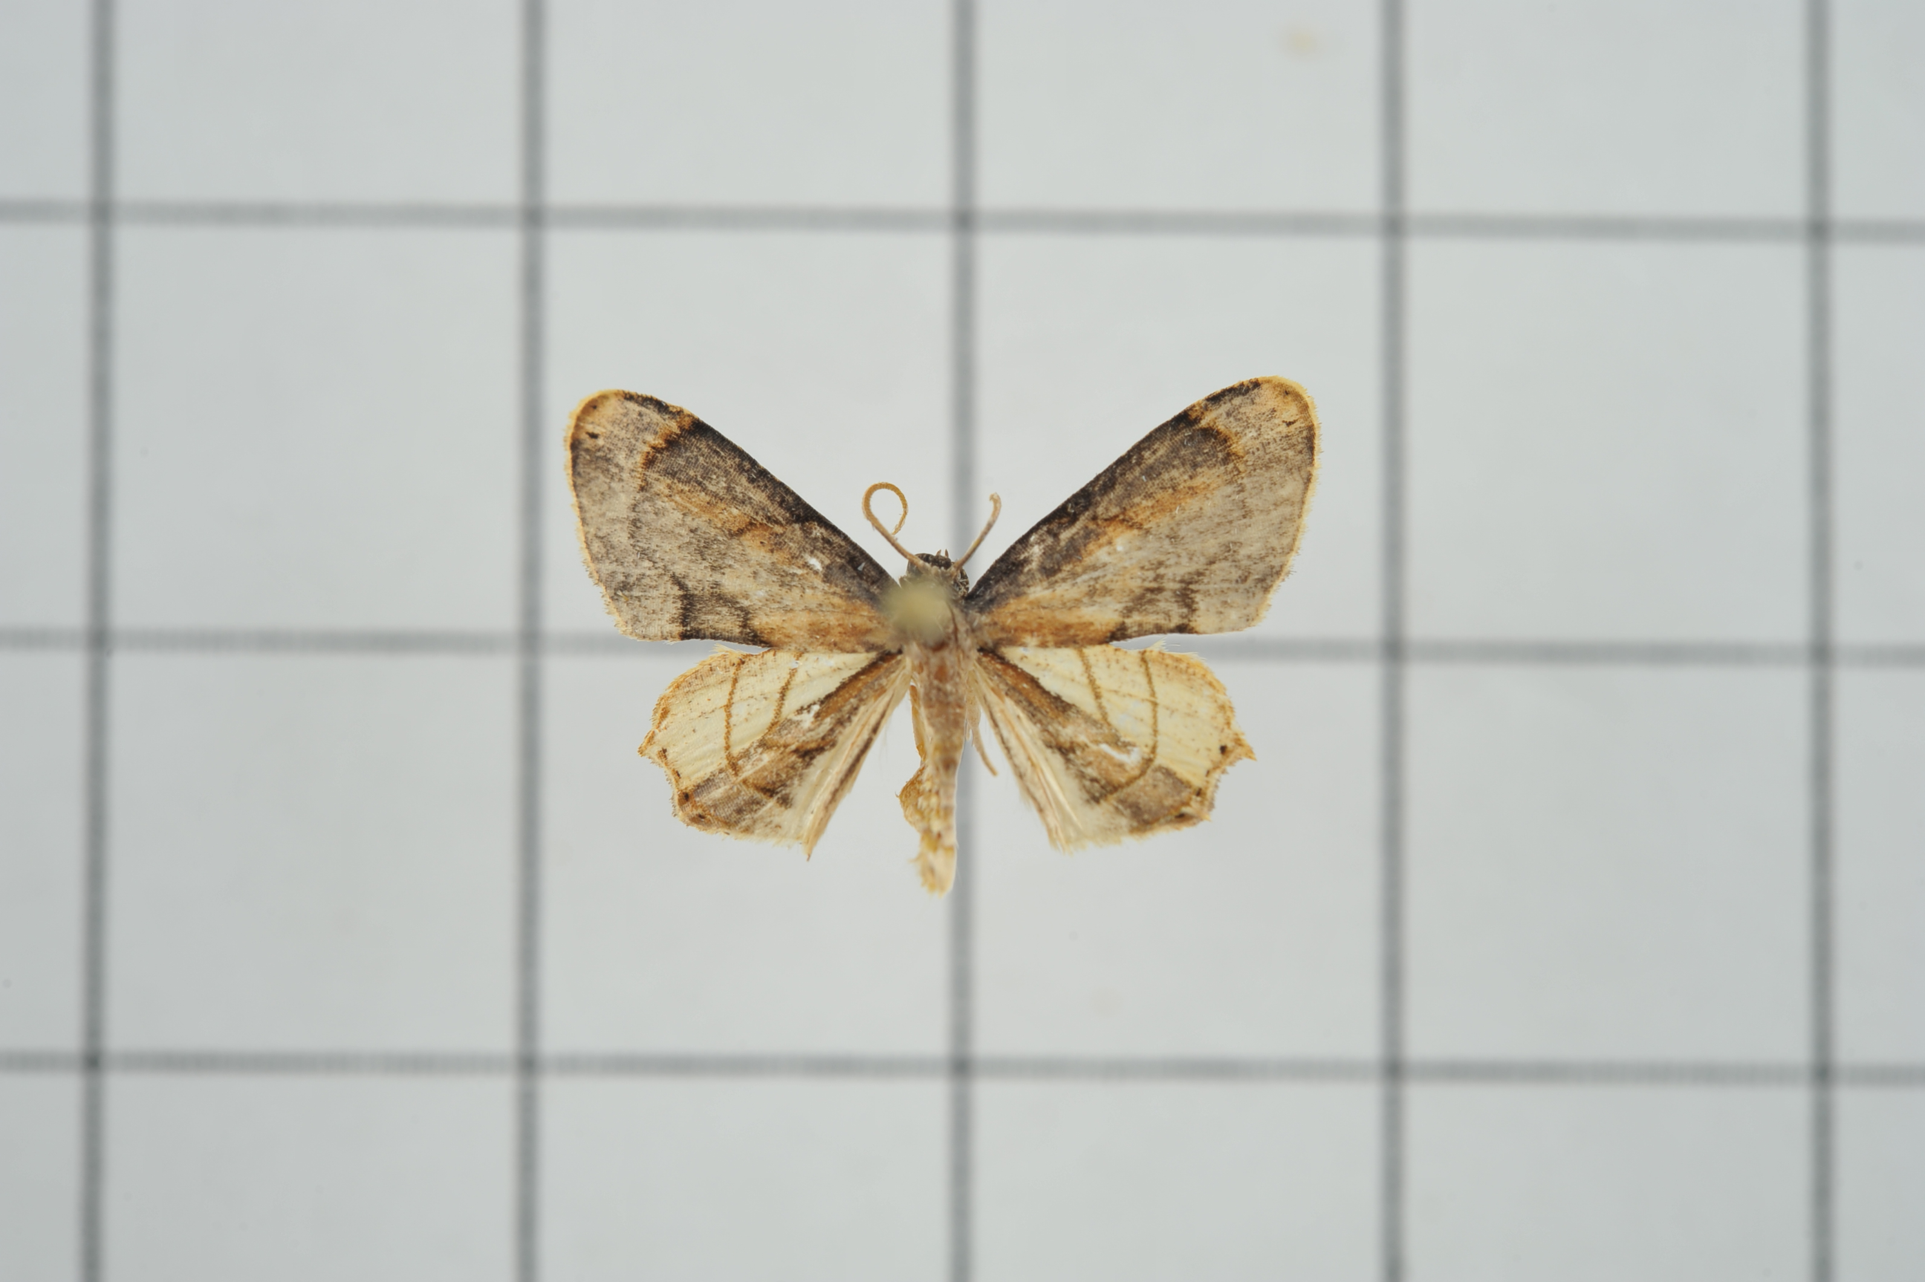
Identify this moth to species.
Warreniplema fumicosta
